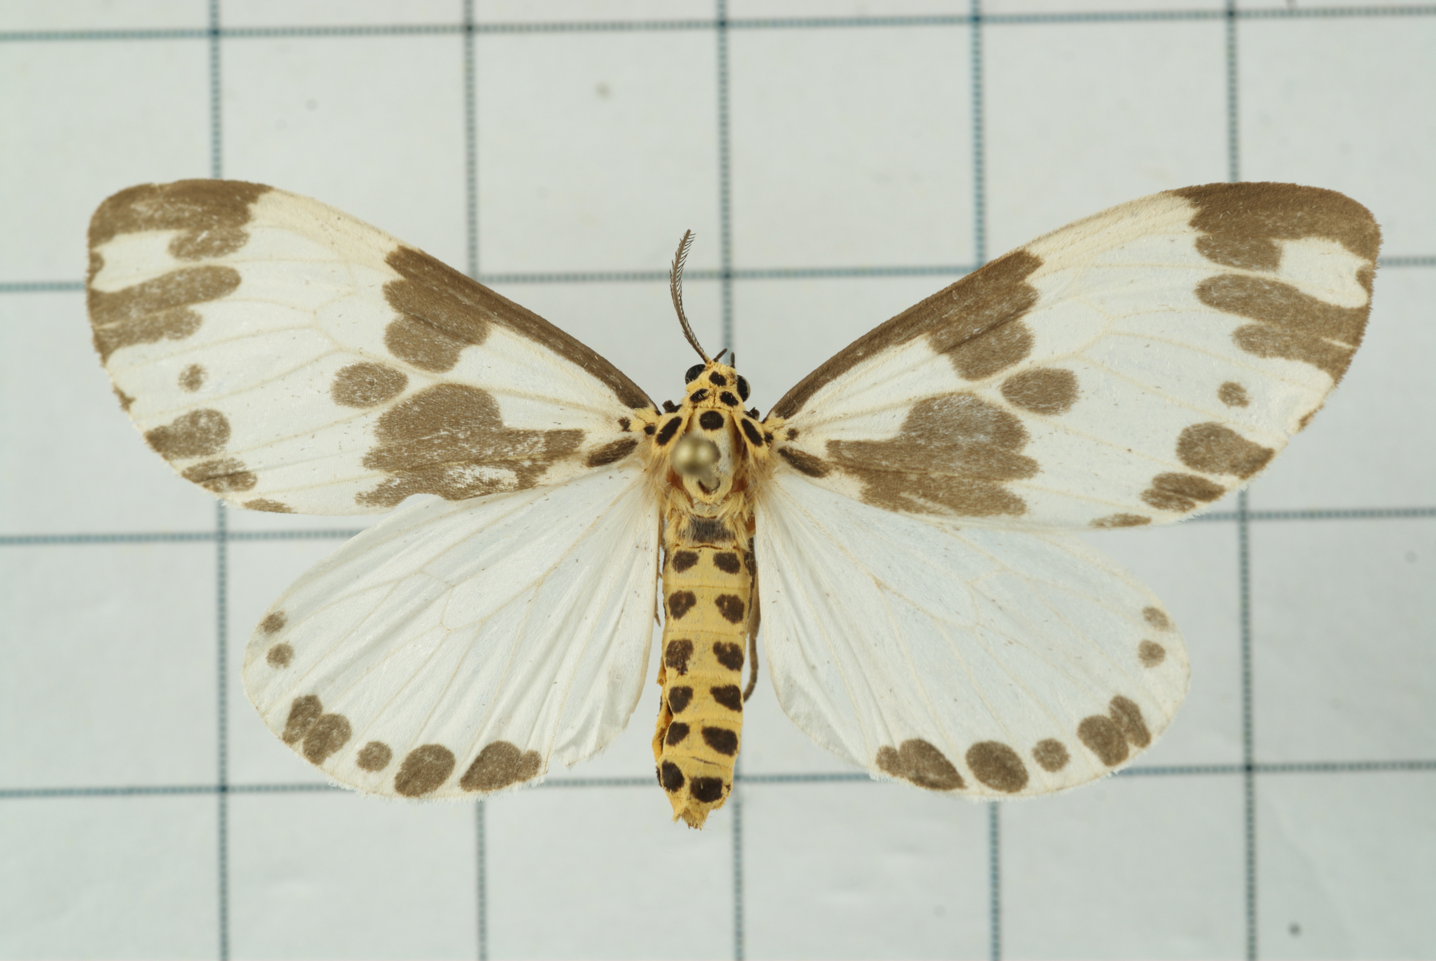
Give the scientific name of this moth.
Nyctemera carissima formosana
